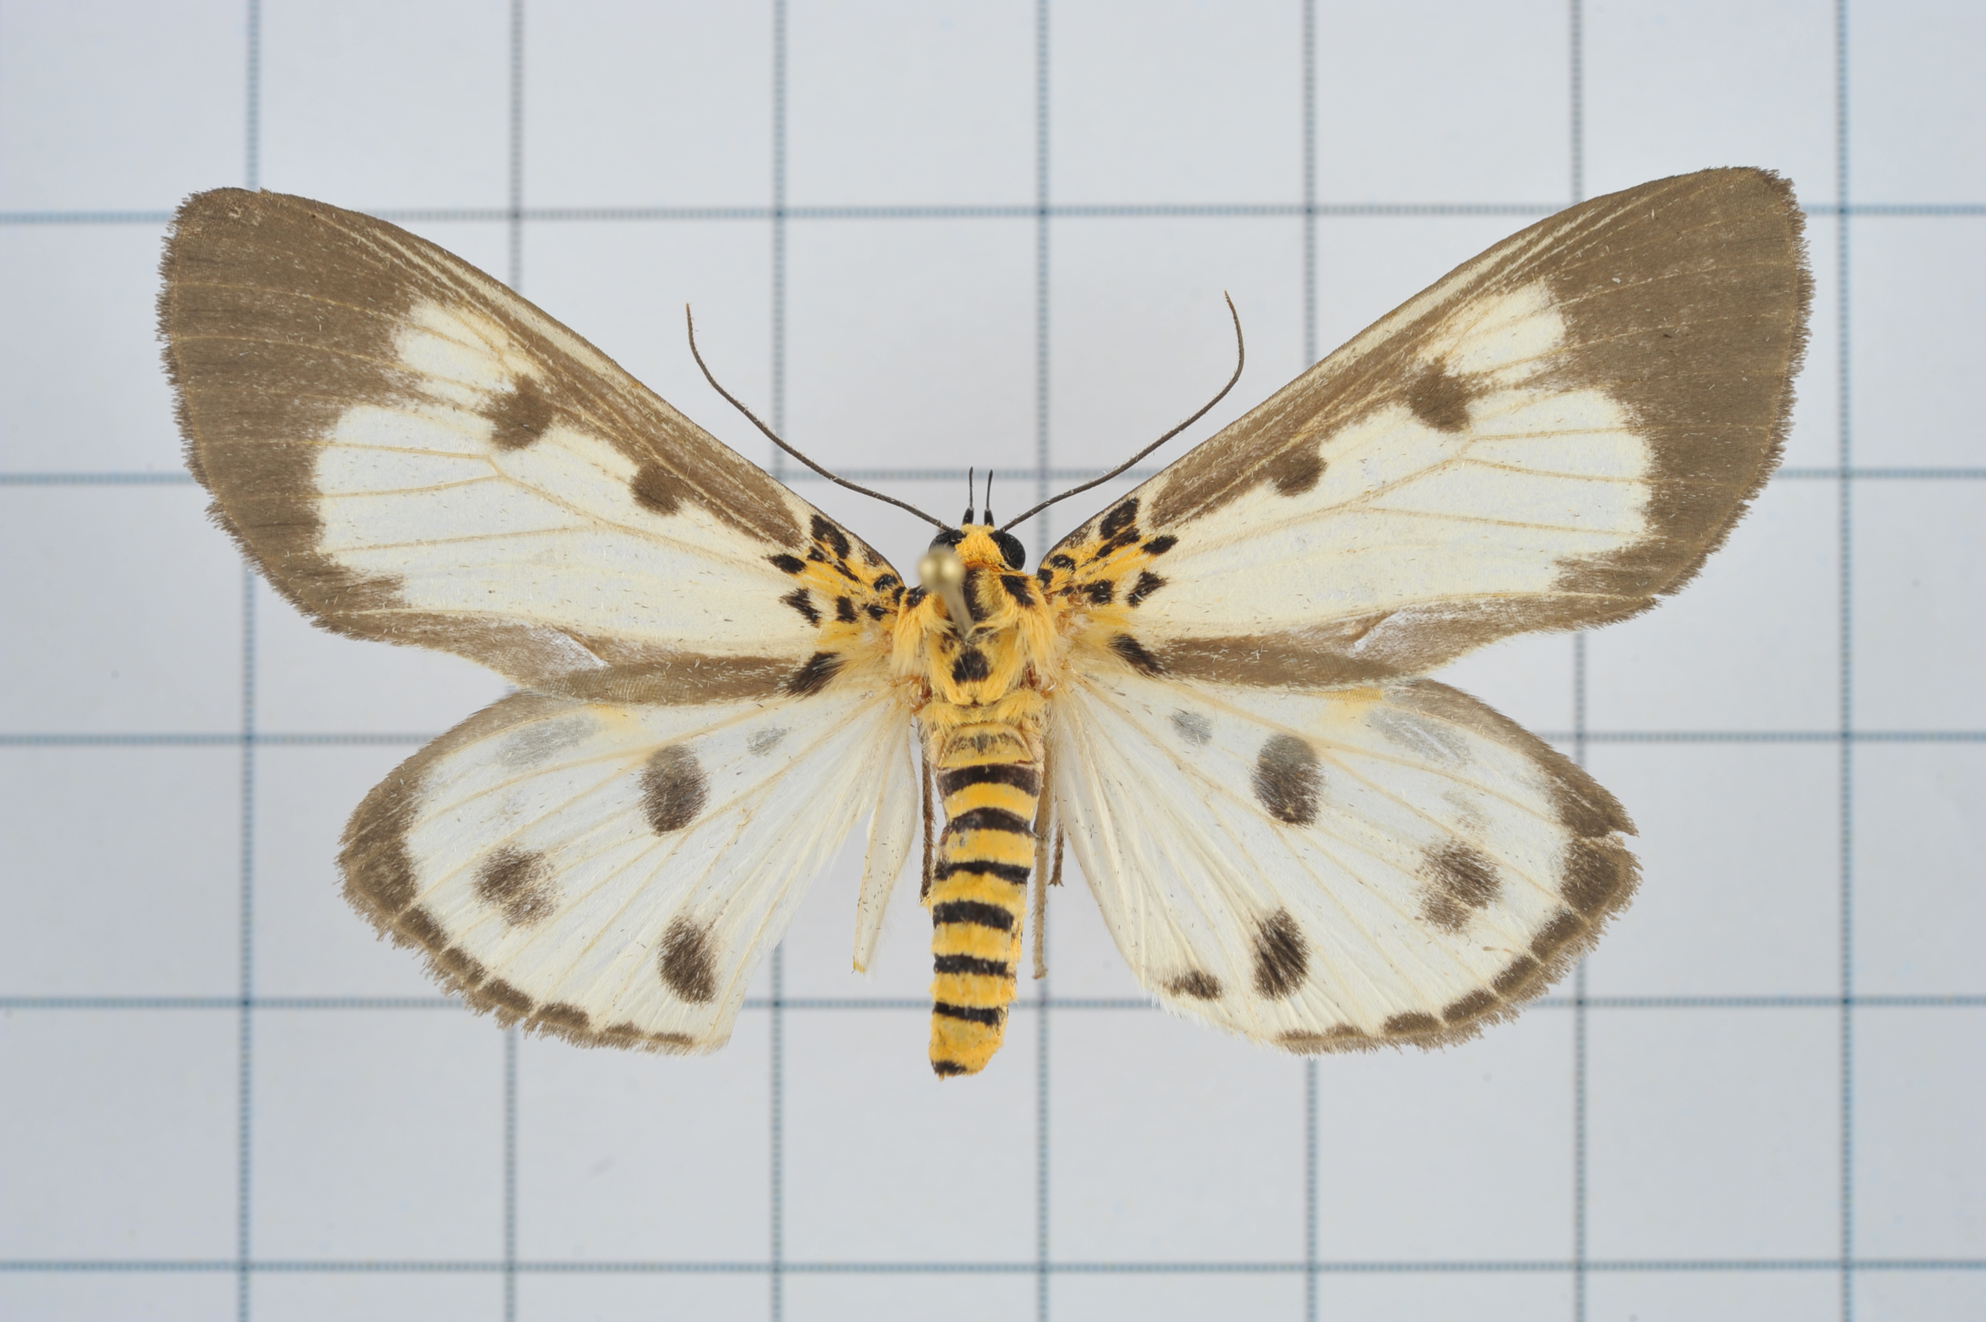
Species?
Asota plana lacteata
